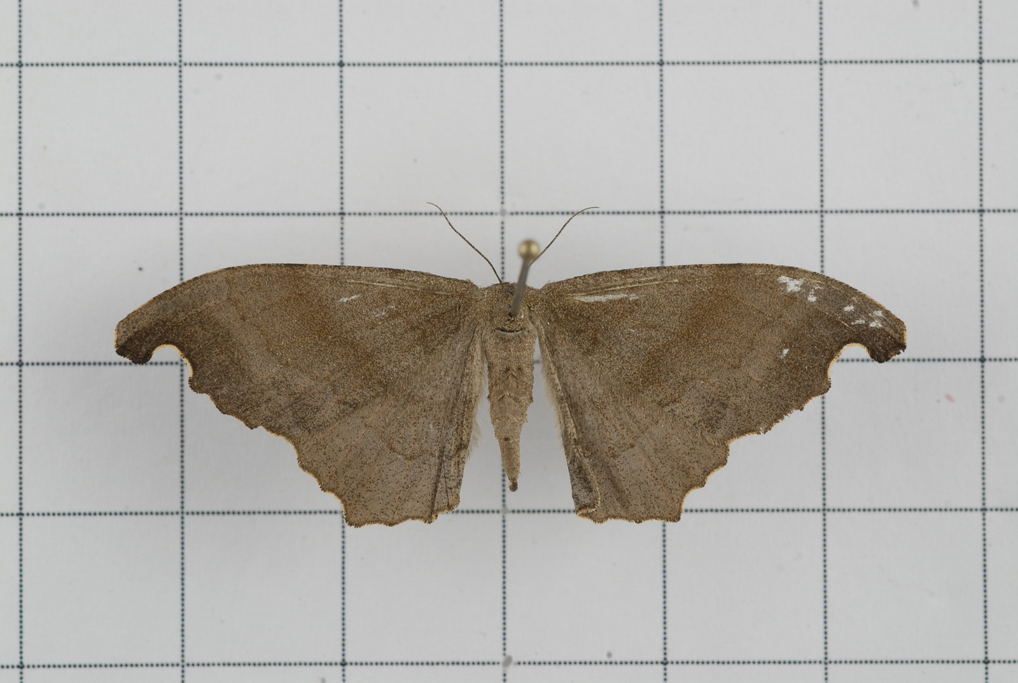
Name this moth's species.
Hyposidra talaca talaca
